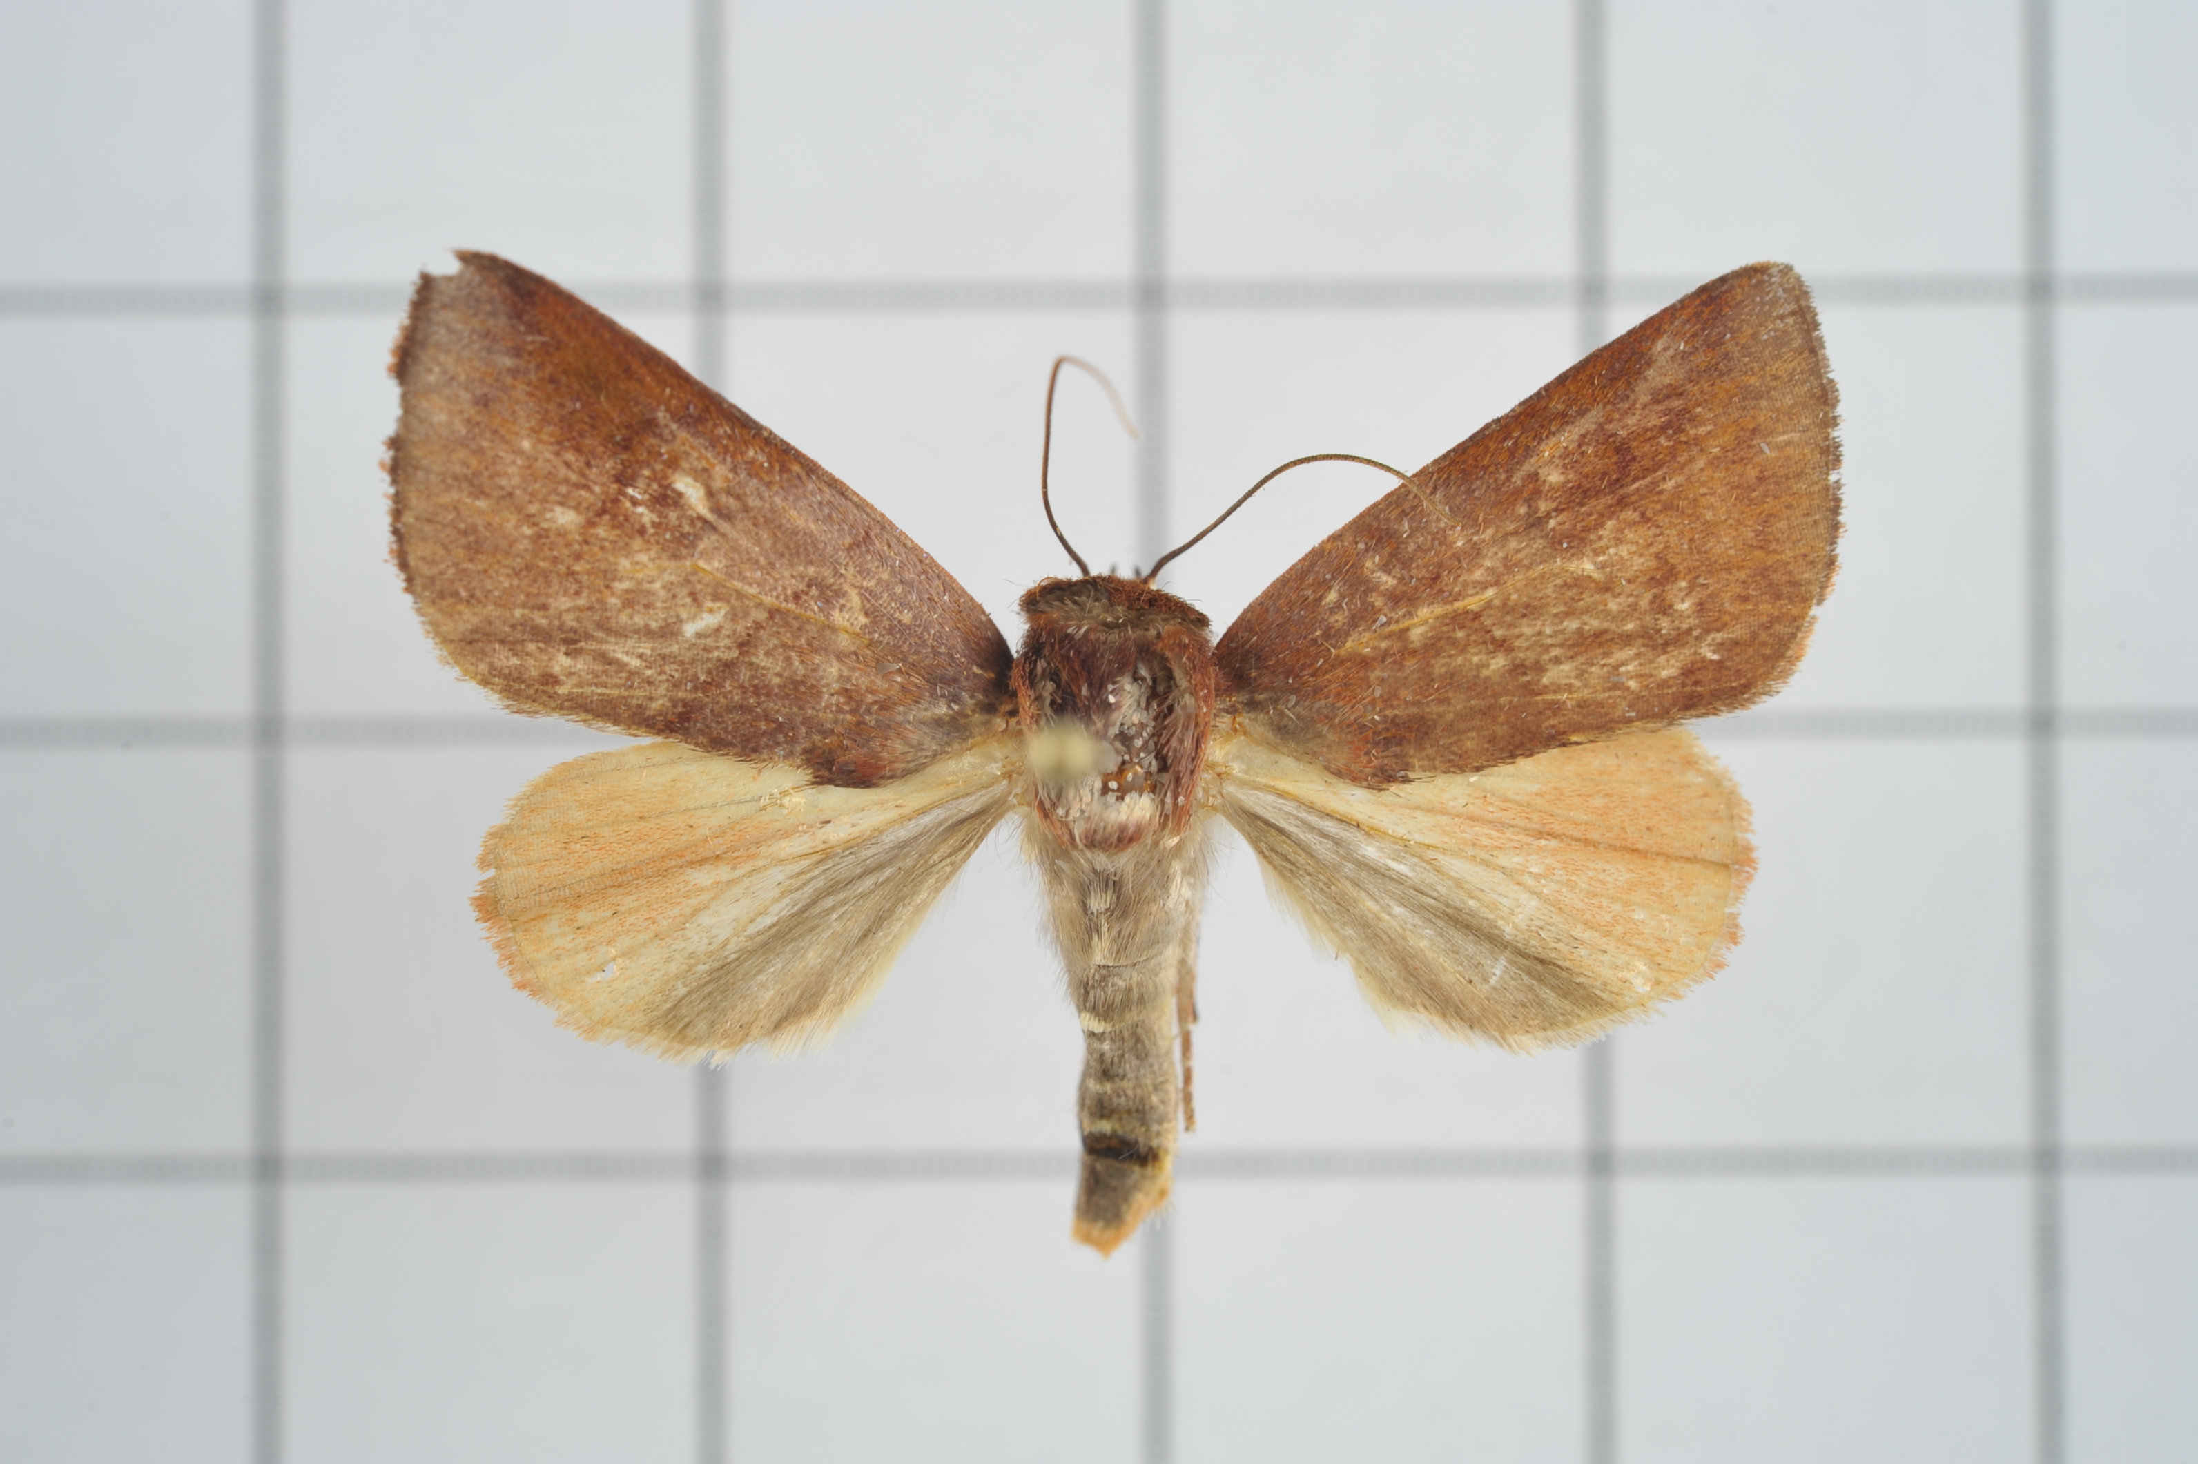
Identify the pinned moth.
Xenochroa internifusca
